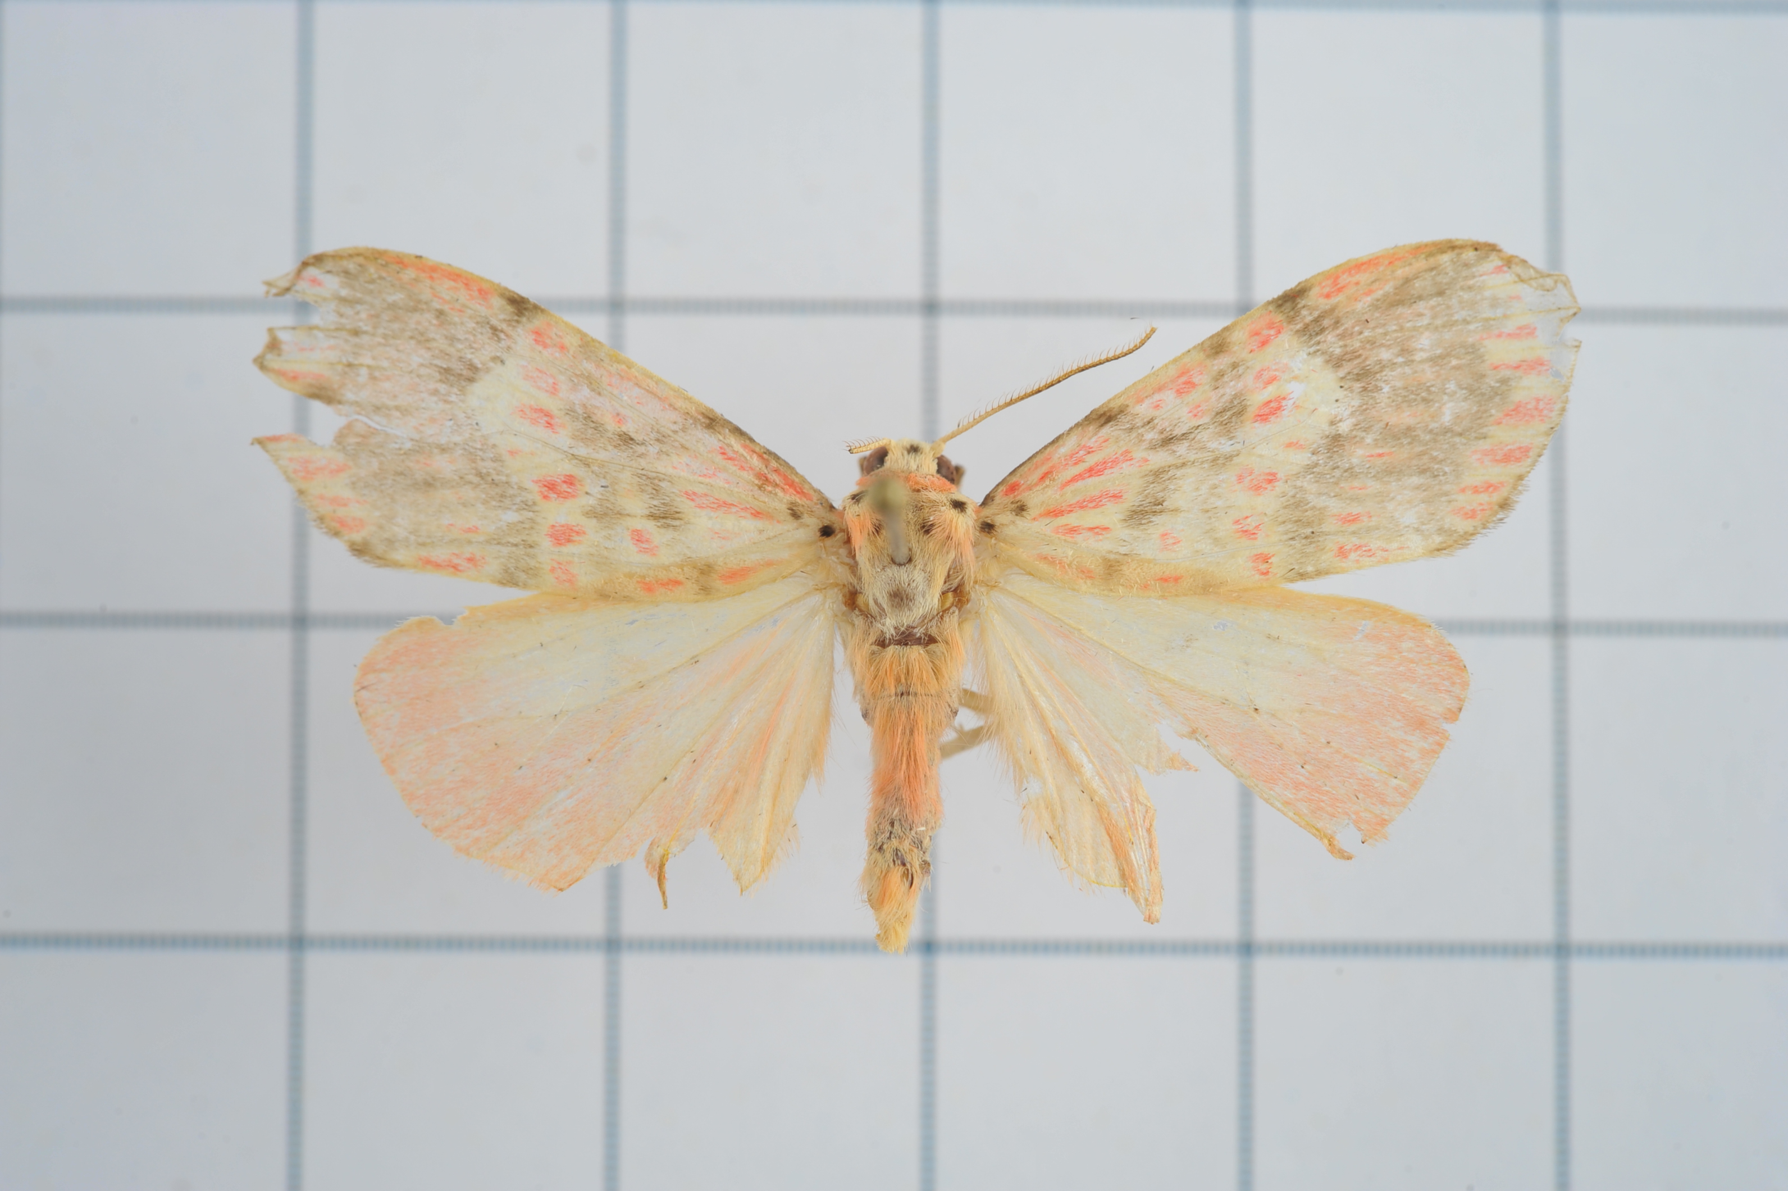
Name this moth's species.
Barsine fuscozonata
